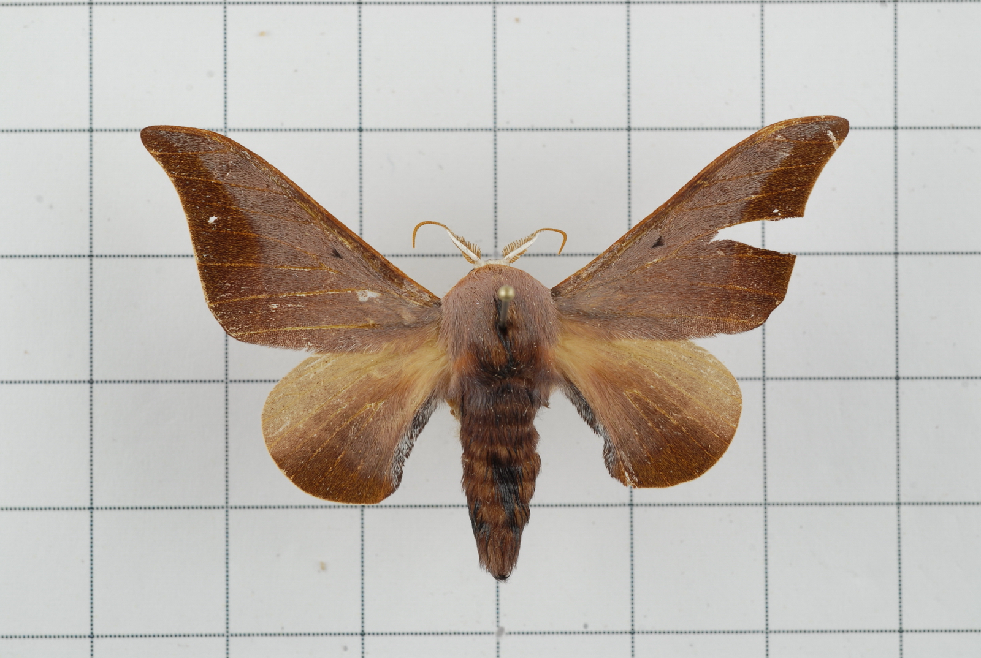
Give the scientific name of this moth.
Comparmustilia gerontica
